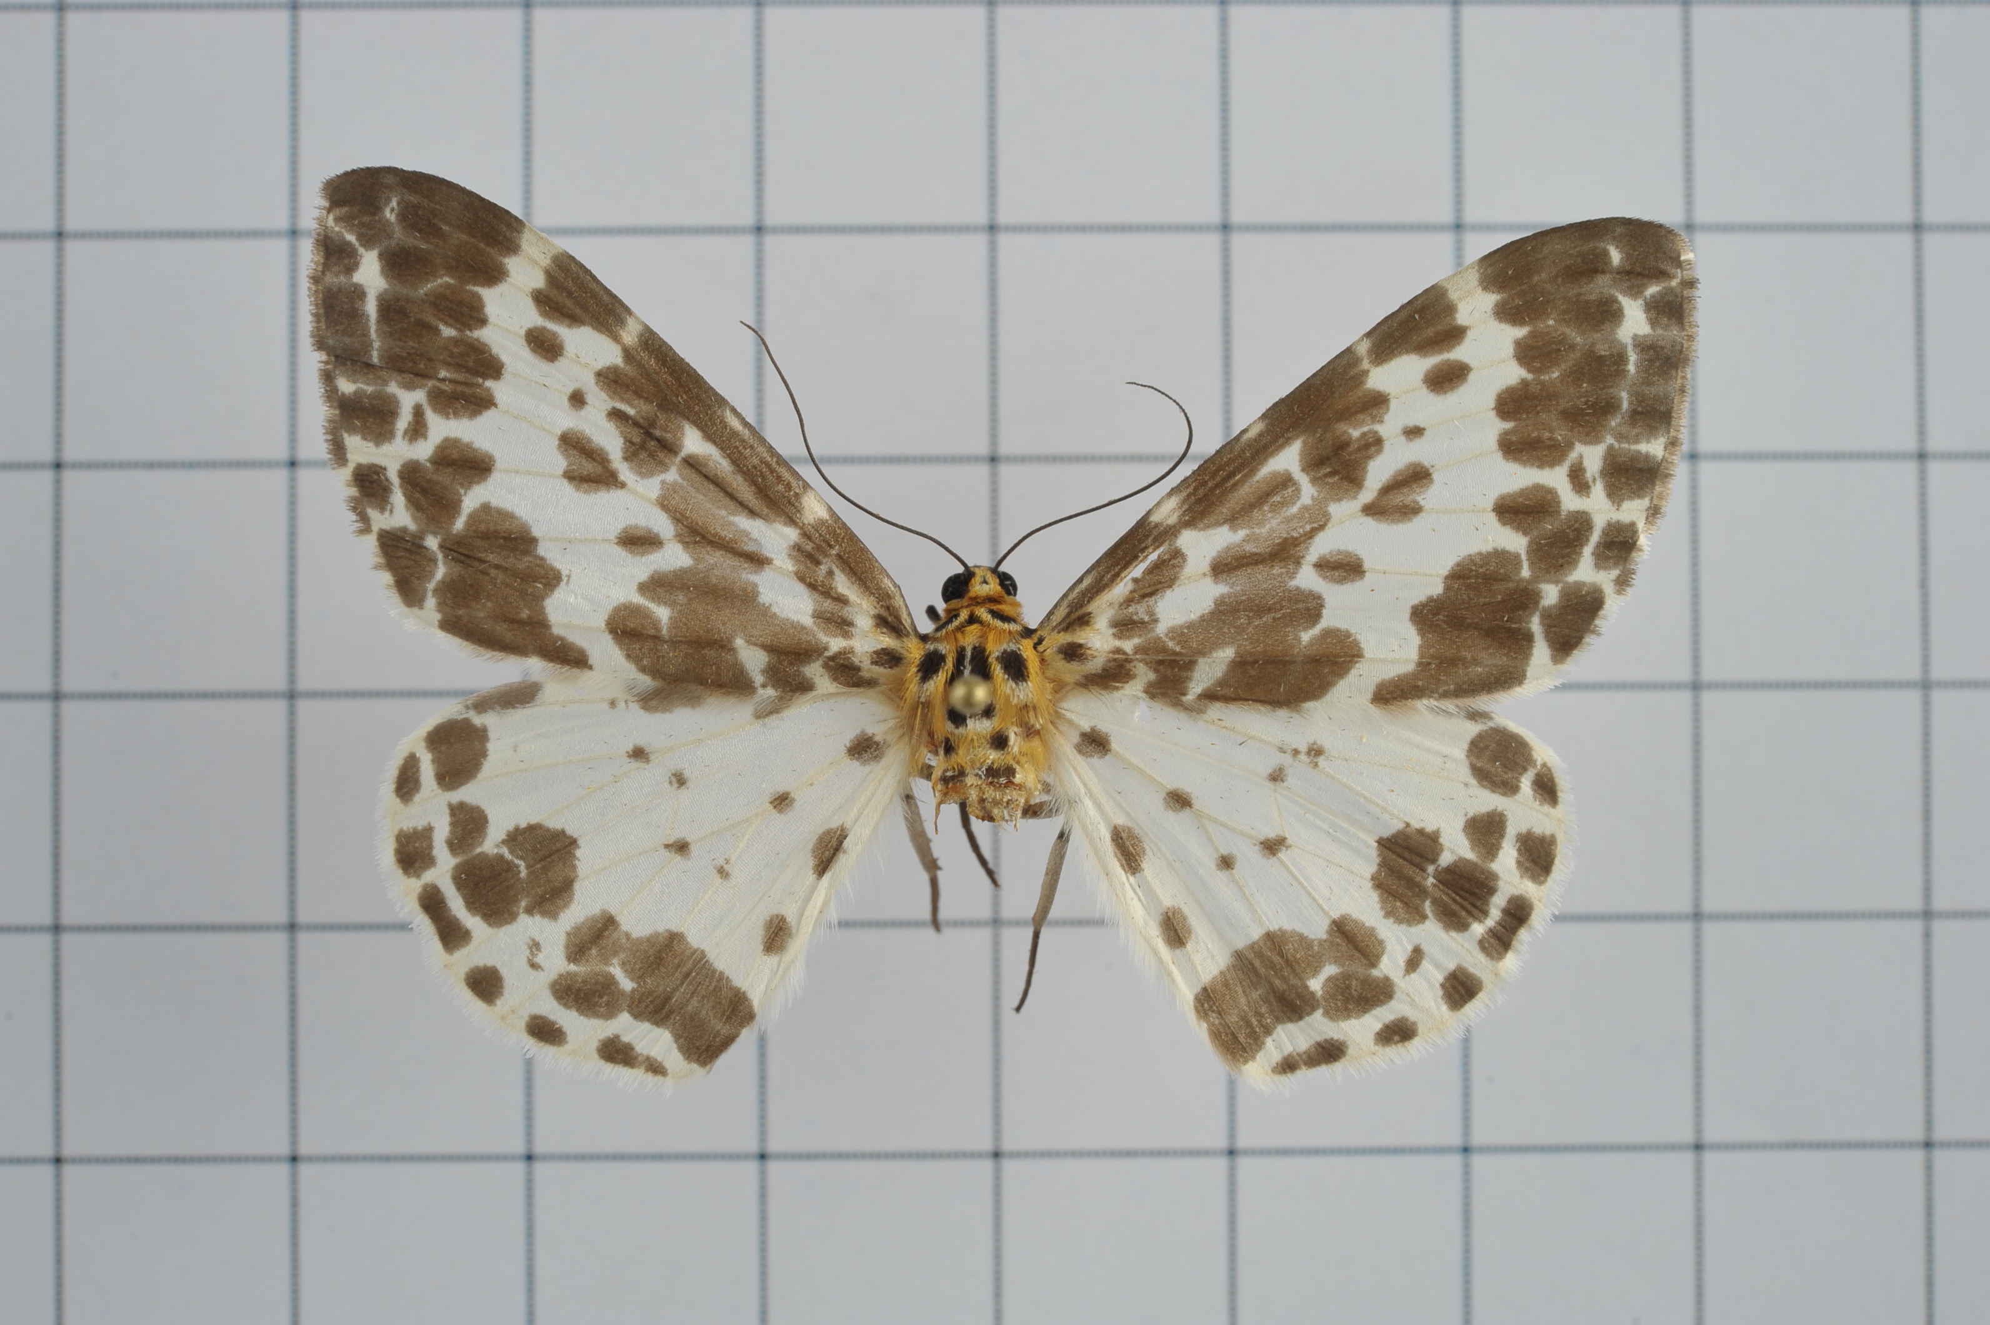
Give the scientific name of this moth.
Pogonopygia pavida pavida
